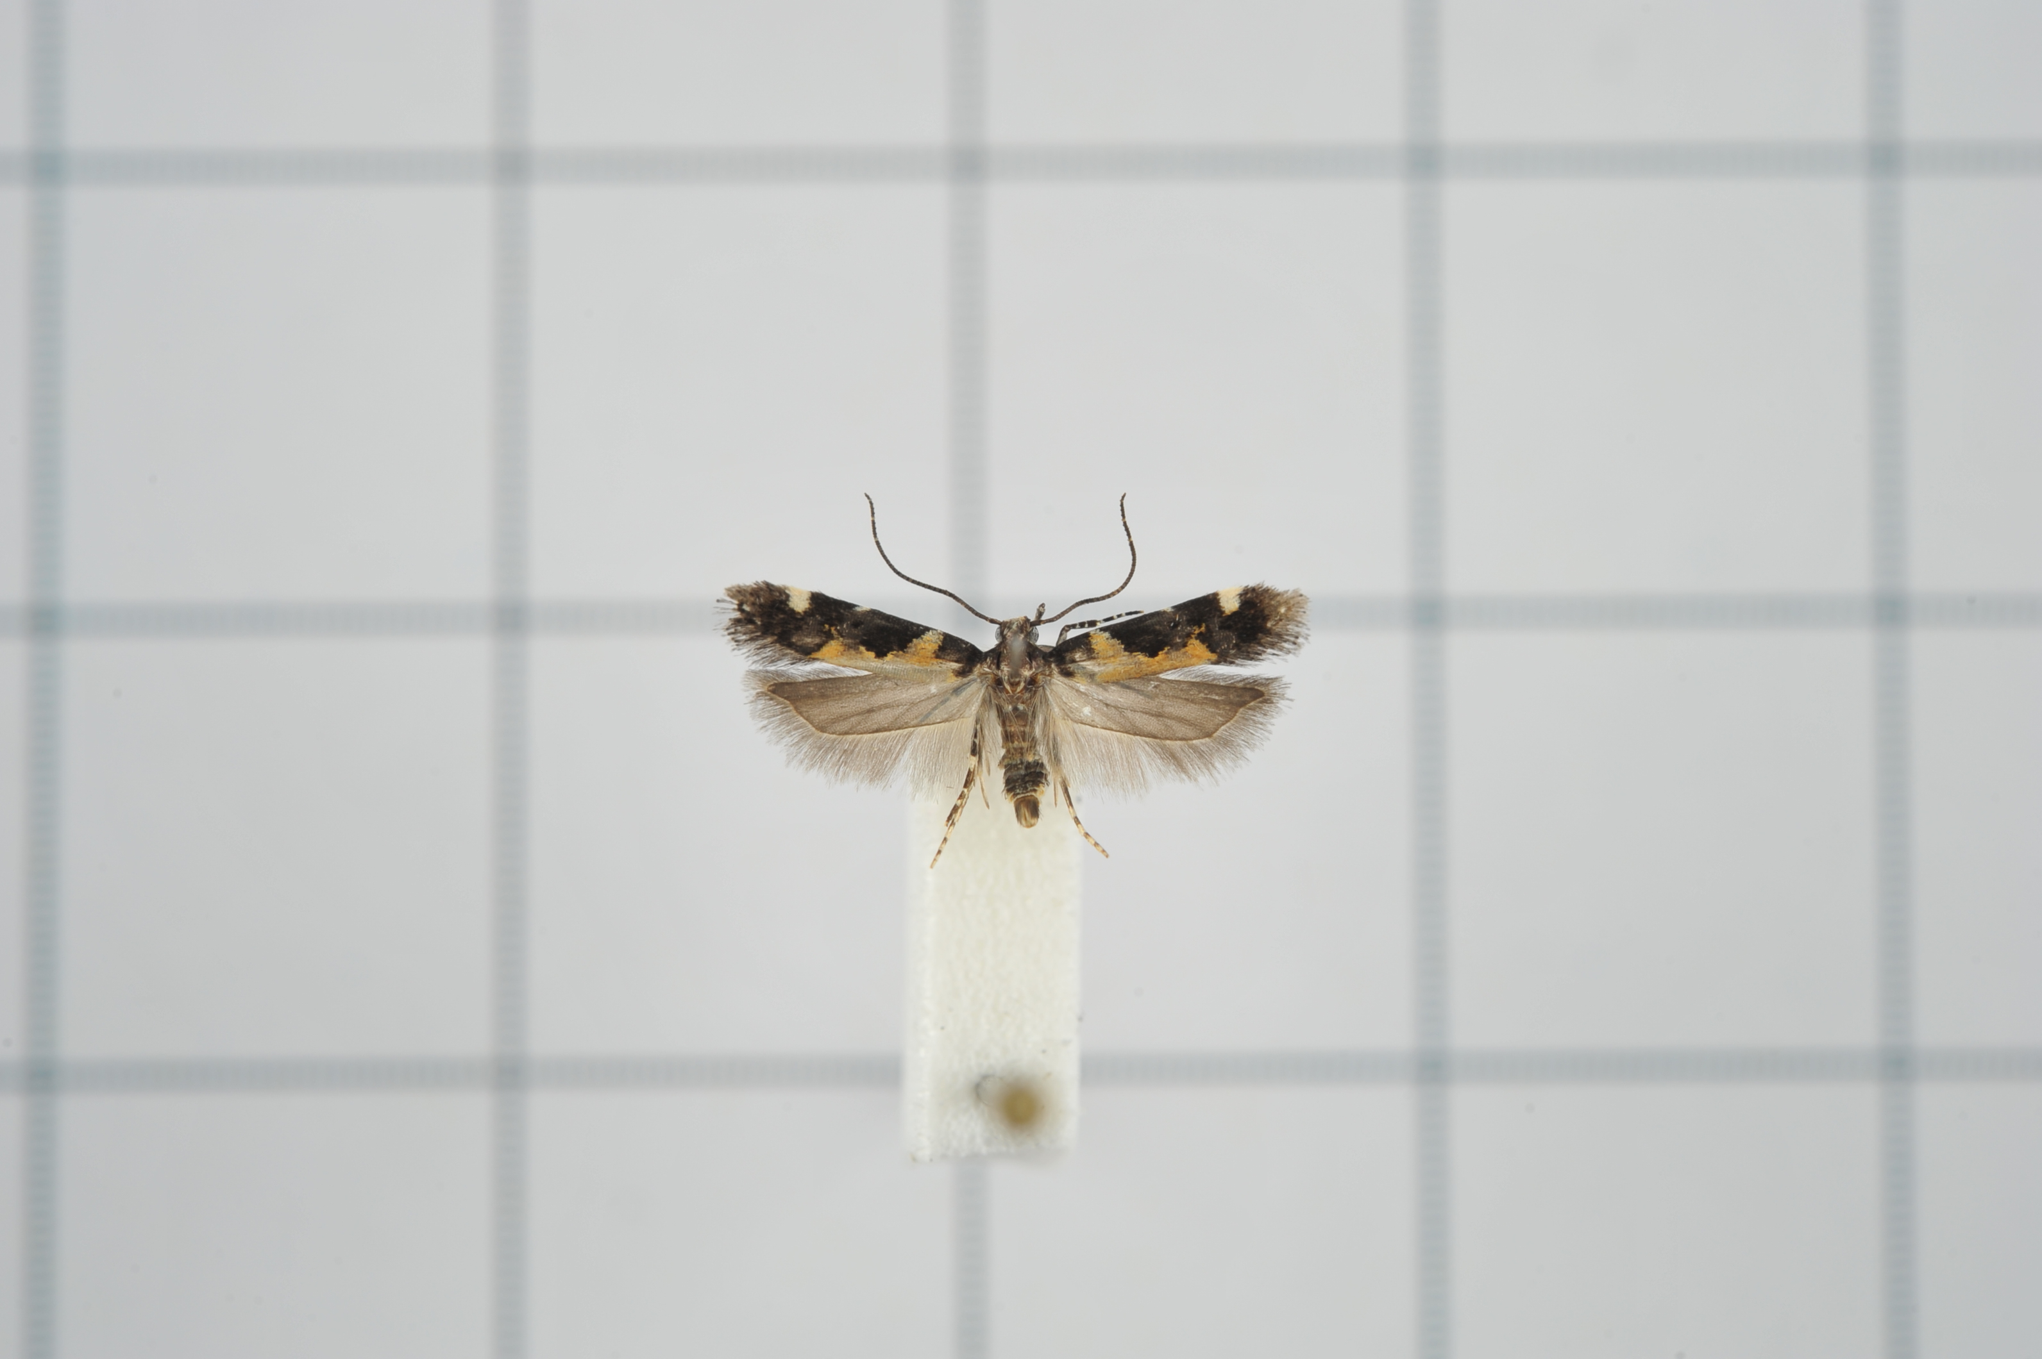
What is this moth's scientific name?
Stegasta jejuensis
